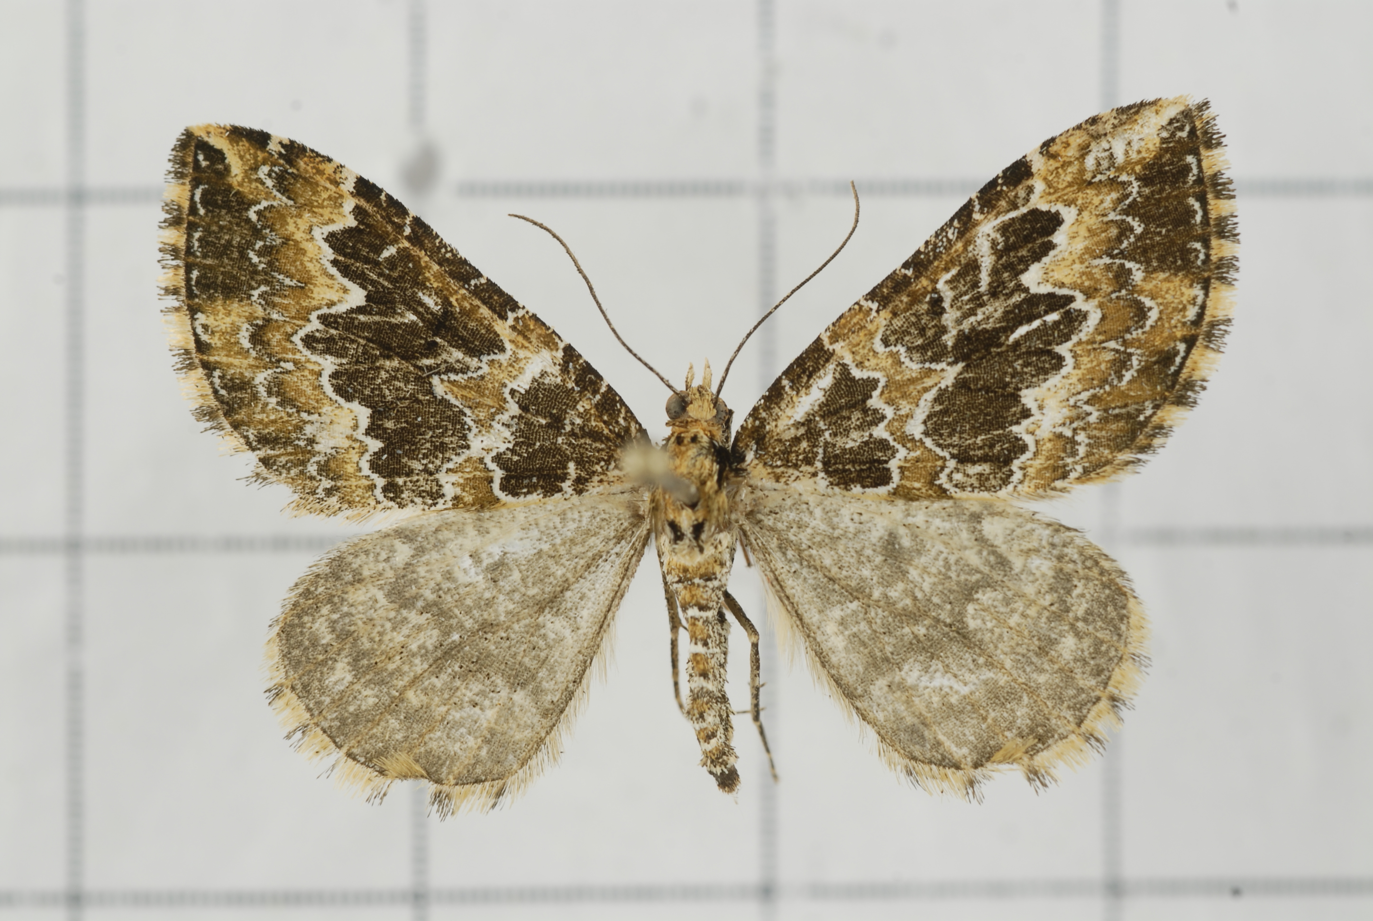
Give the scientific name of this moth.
Electrophaes taiwana
